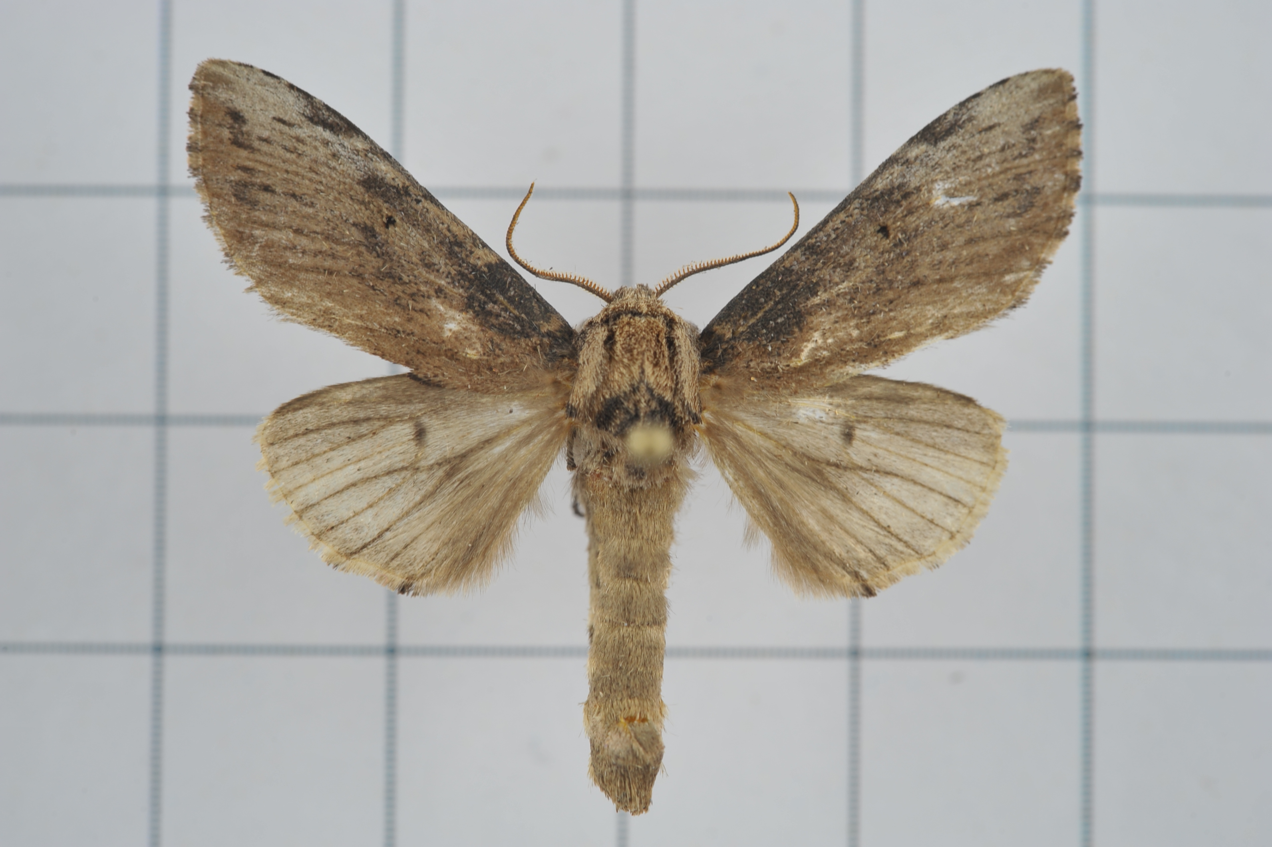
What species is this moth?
Norracoides basinotata
